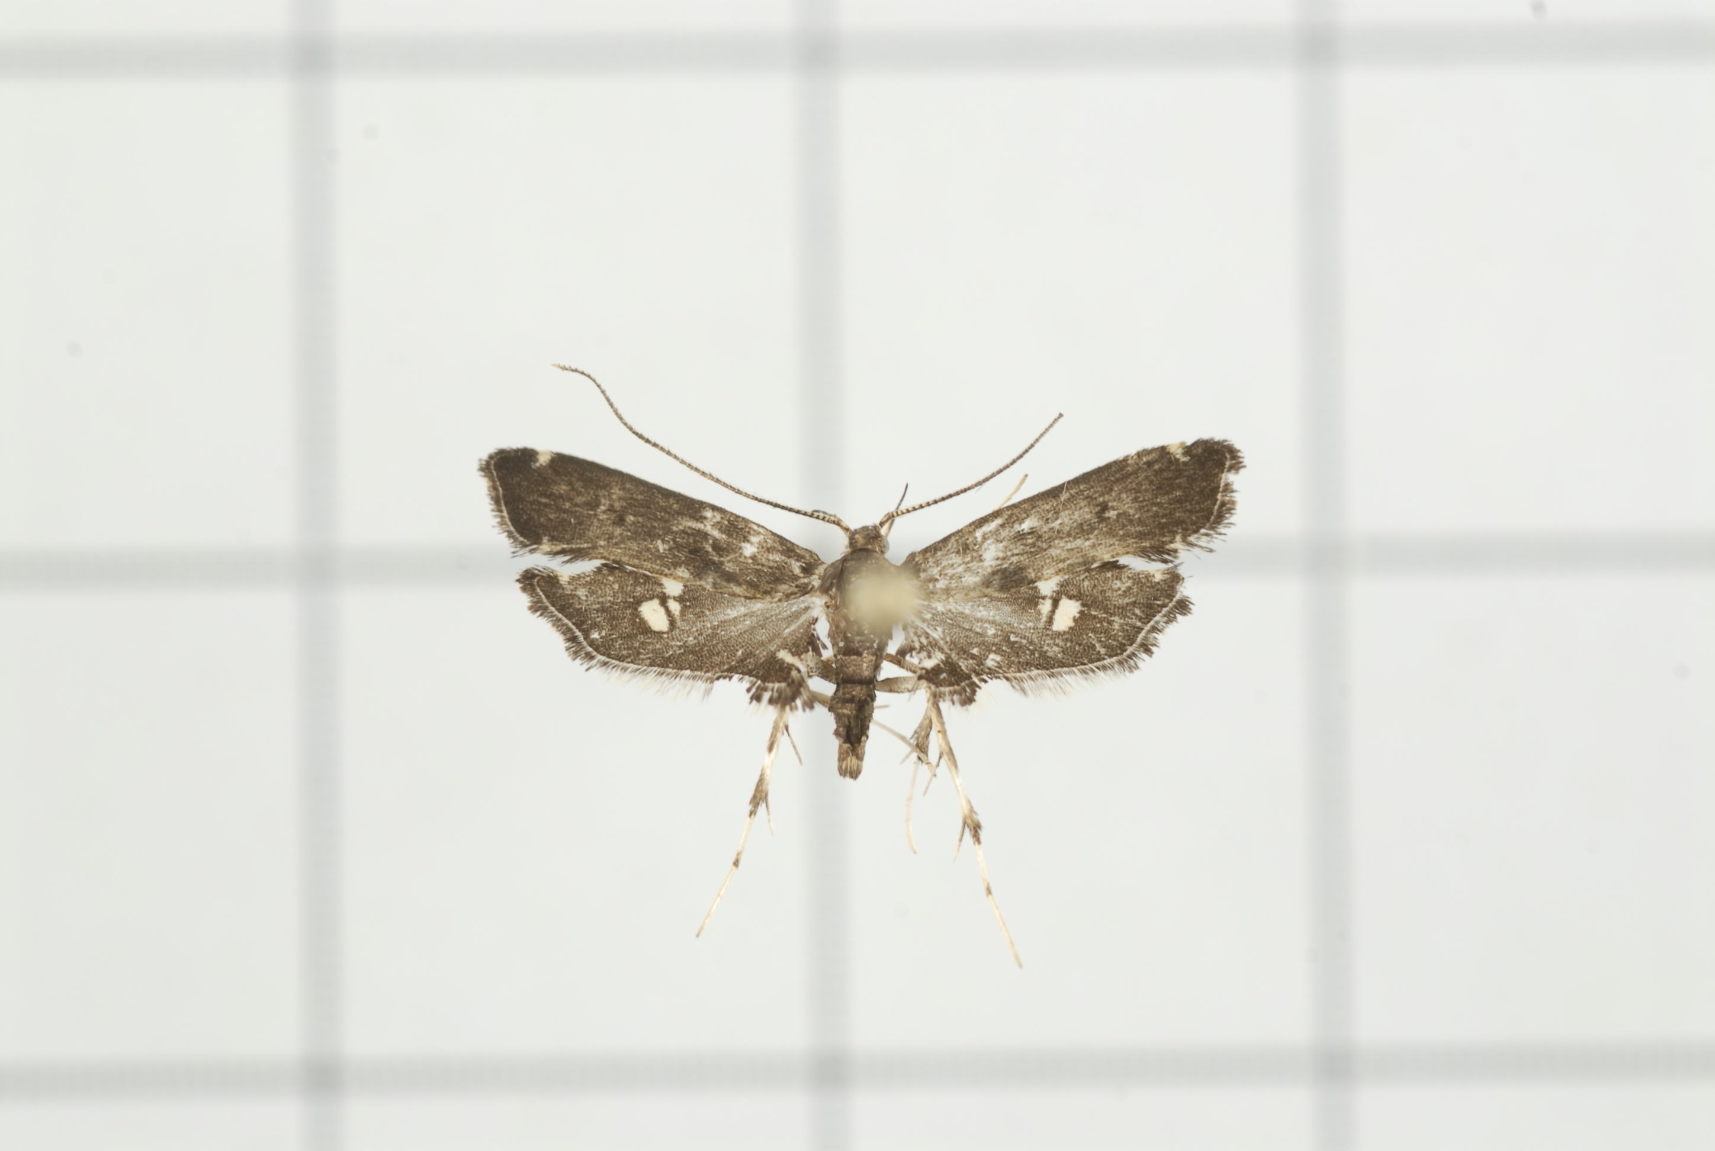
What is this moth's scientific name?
Nosphistica fenestrata
